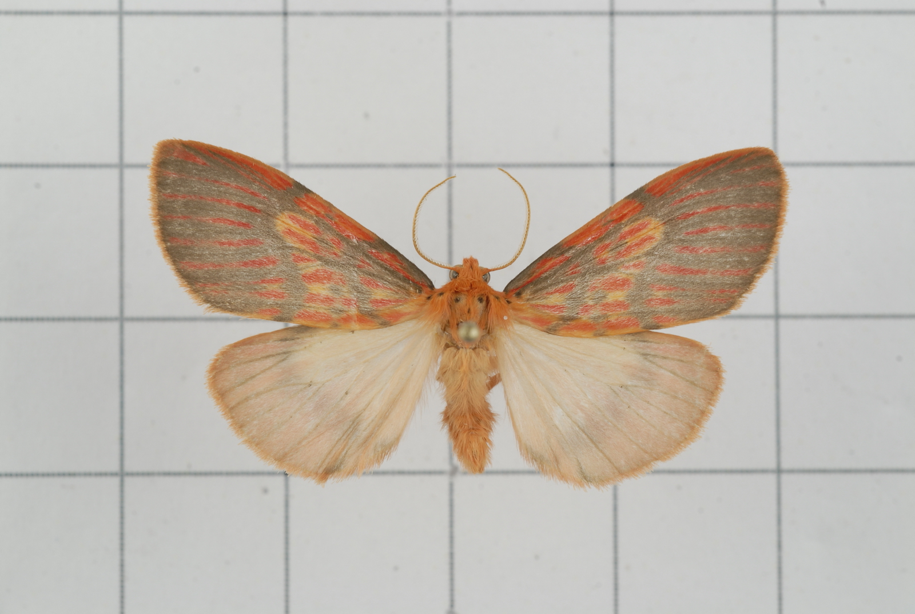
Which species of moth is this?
Barsine callorufa
